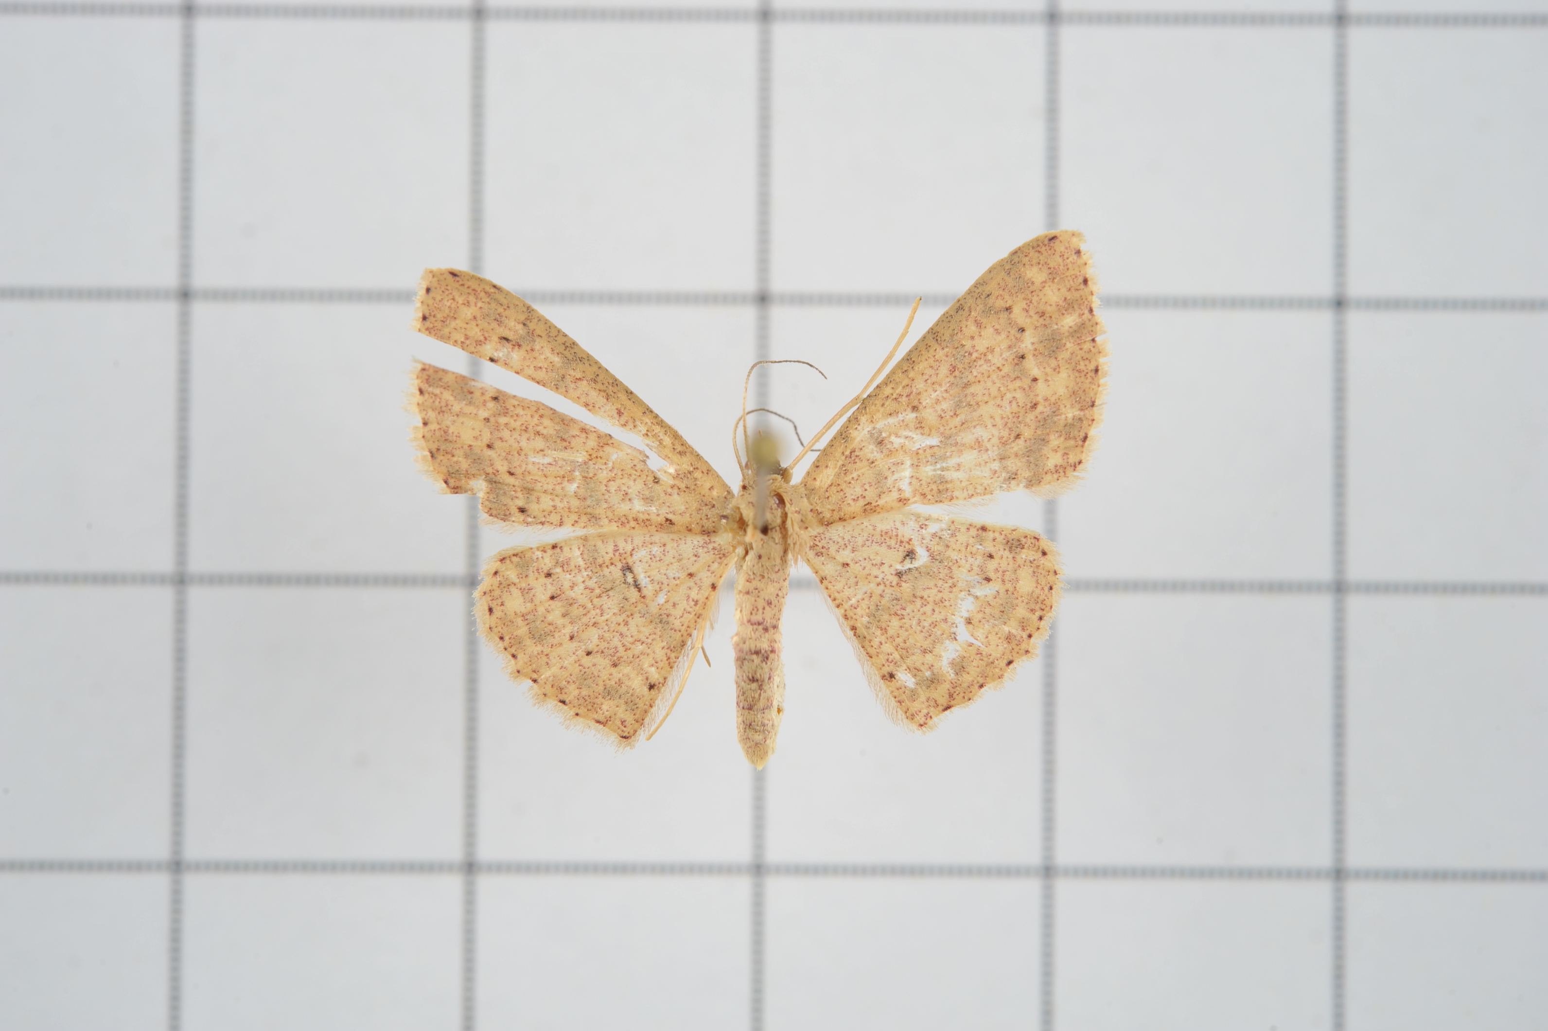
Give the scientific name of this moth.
Perixera illepidaria
